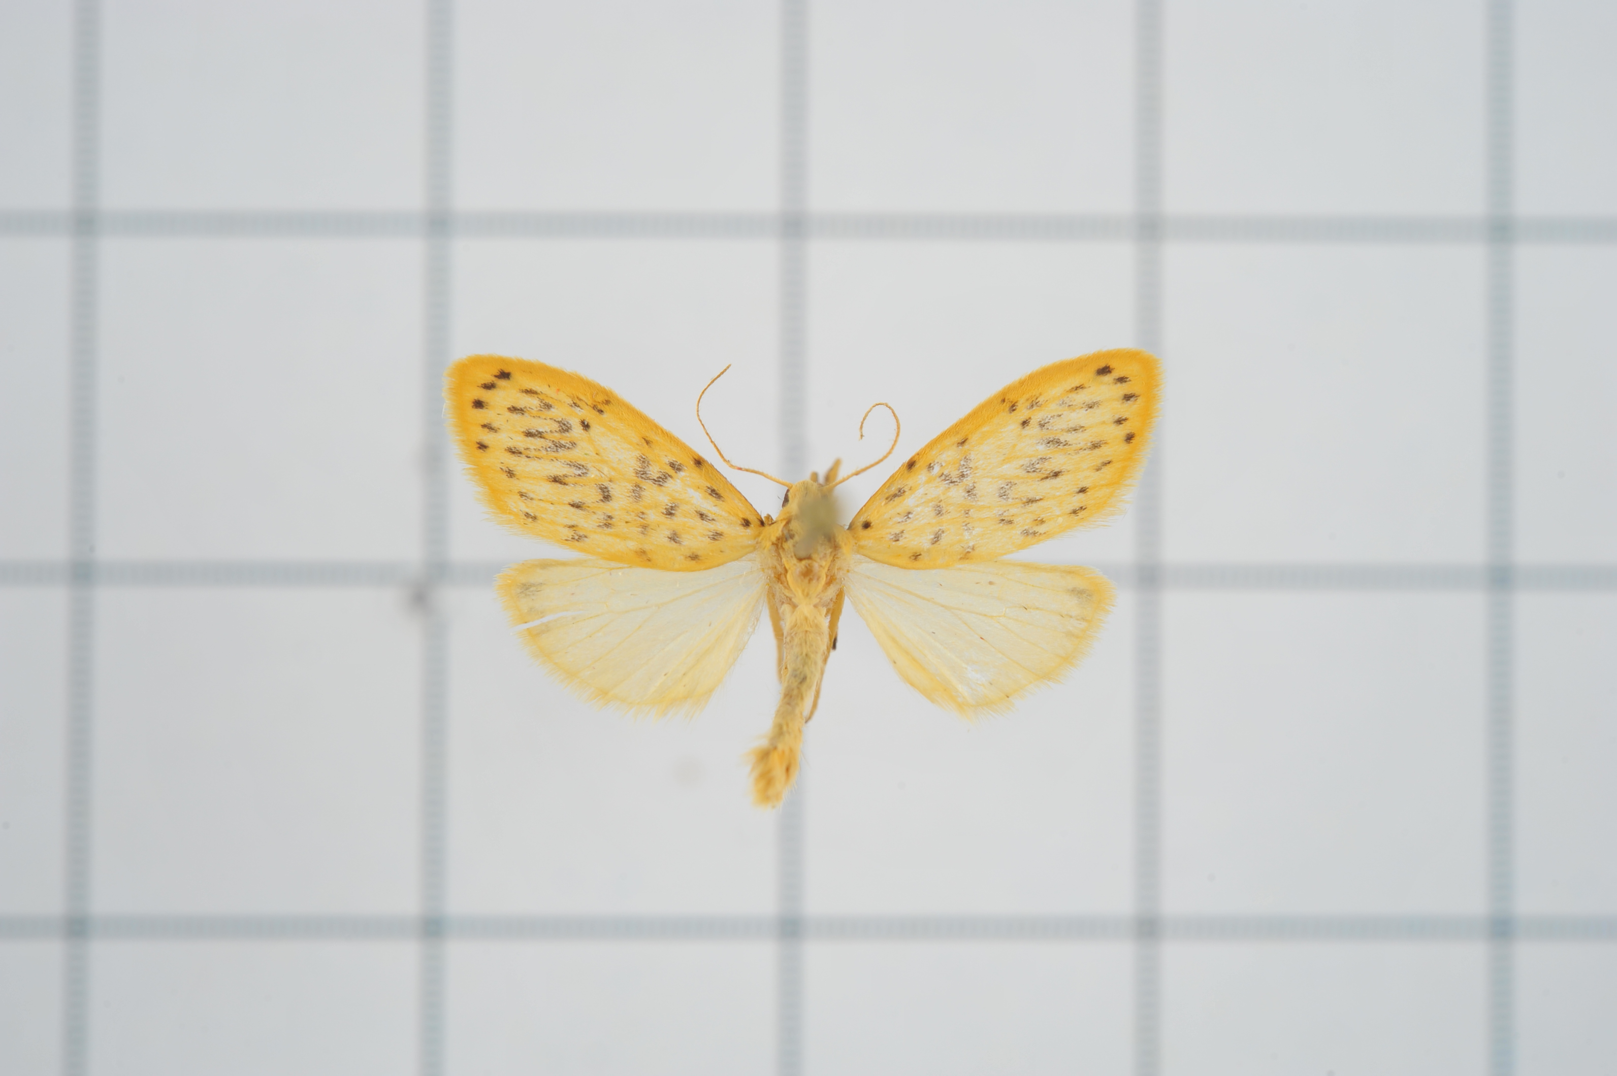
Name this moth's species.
Huangilene alikangiae alikangiae
